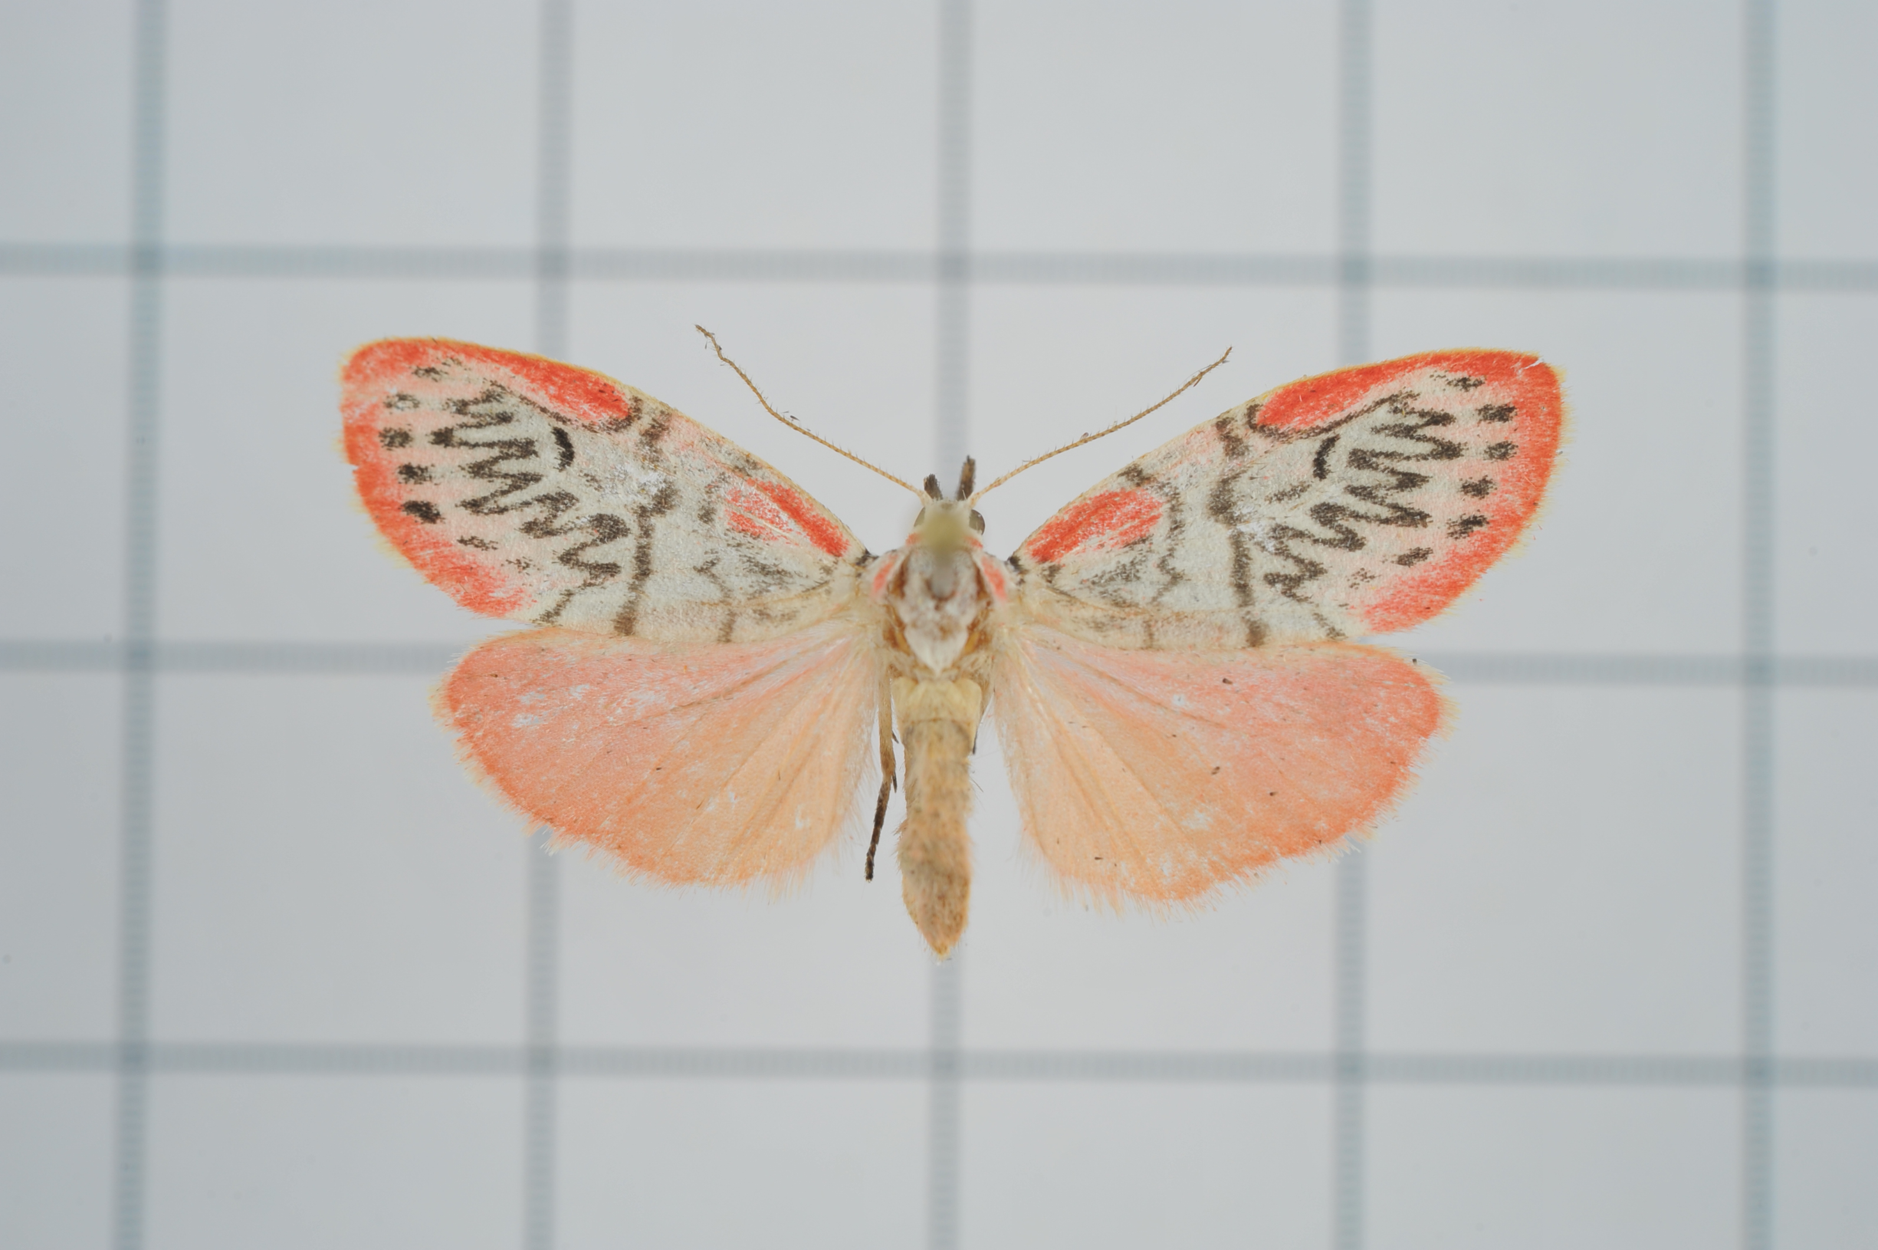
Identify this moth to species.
Miltochrista ziczac
